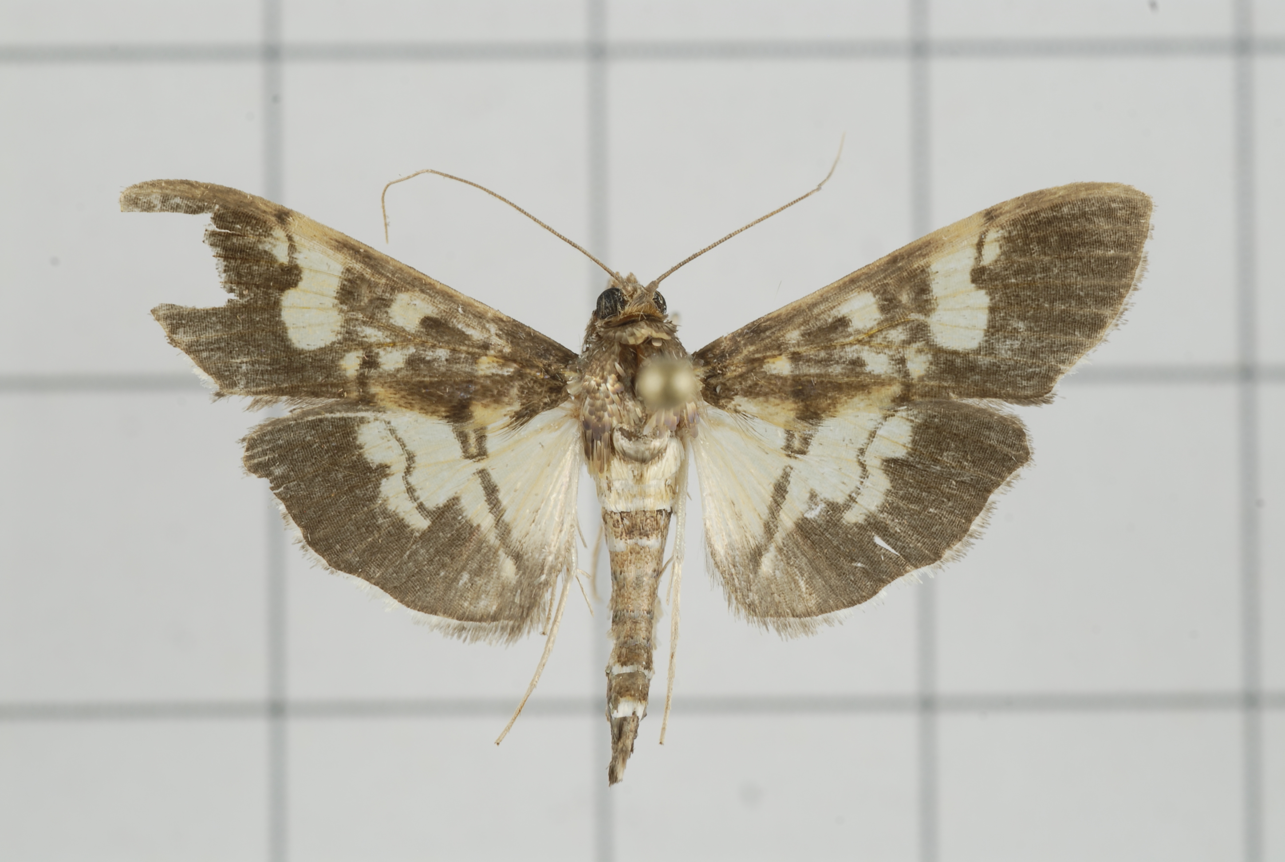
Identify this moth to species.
Uresiphita quinquigera
